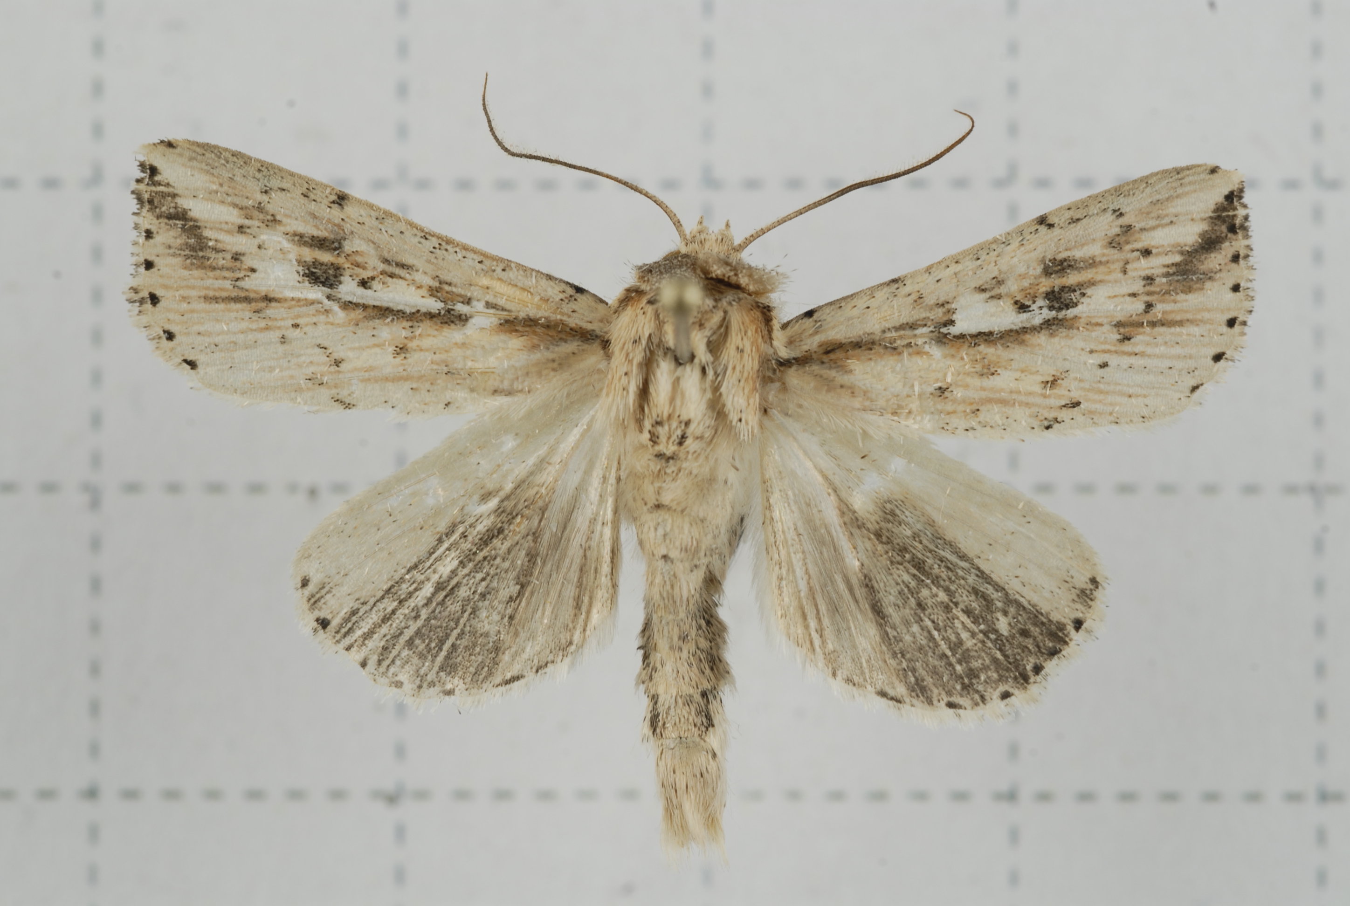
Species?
Mythimna pulchra
